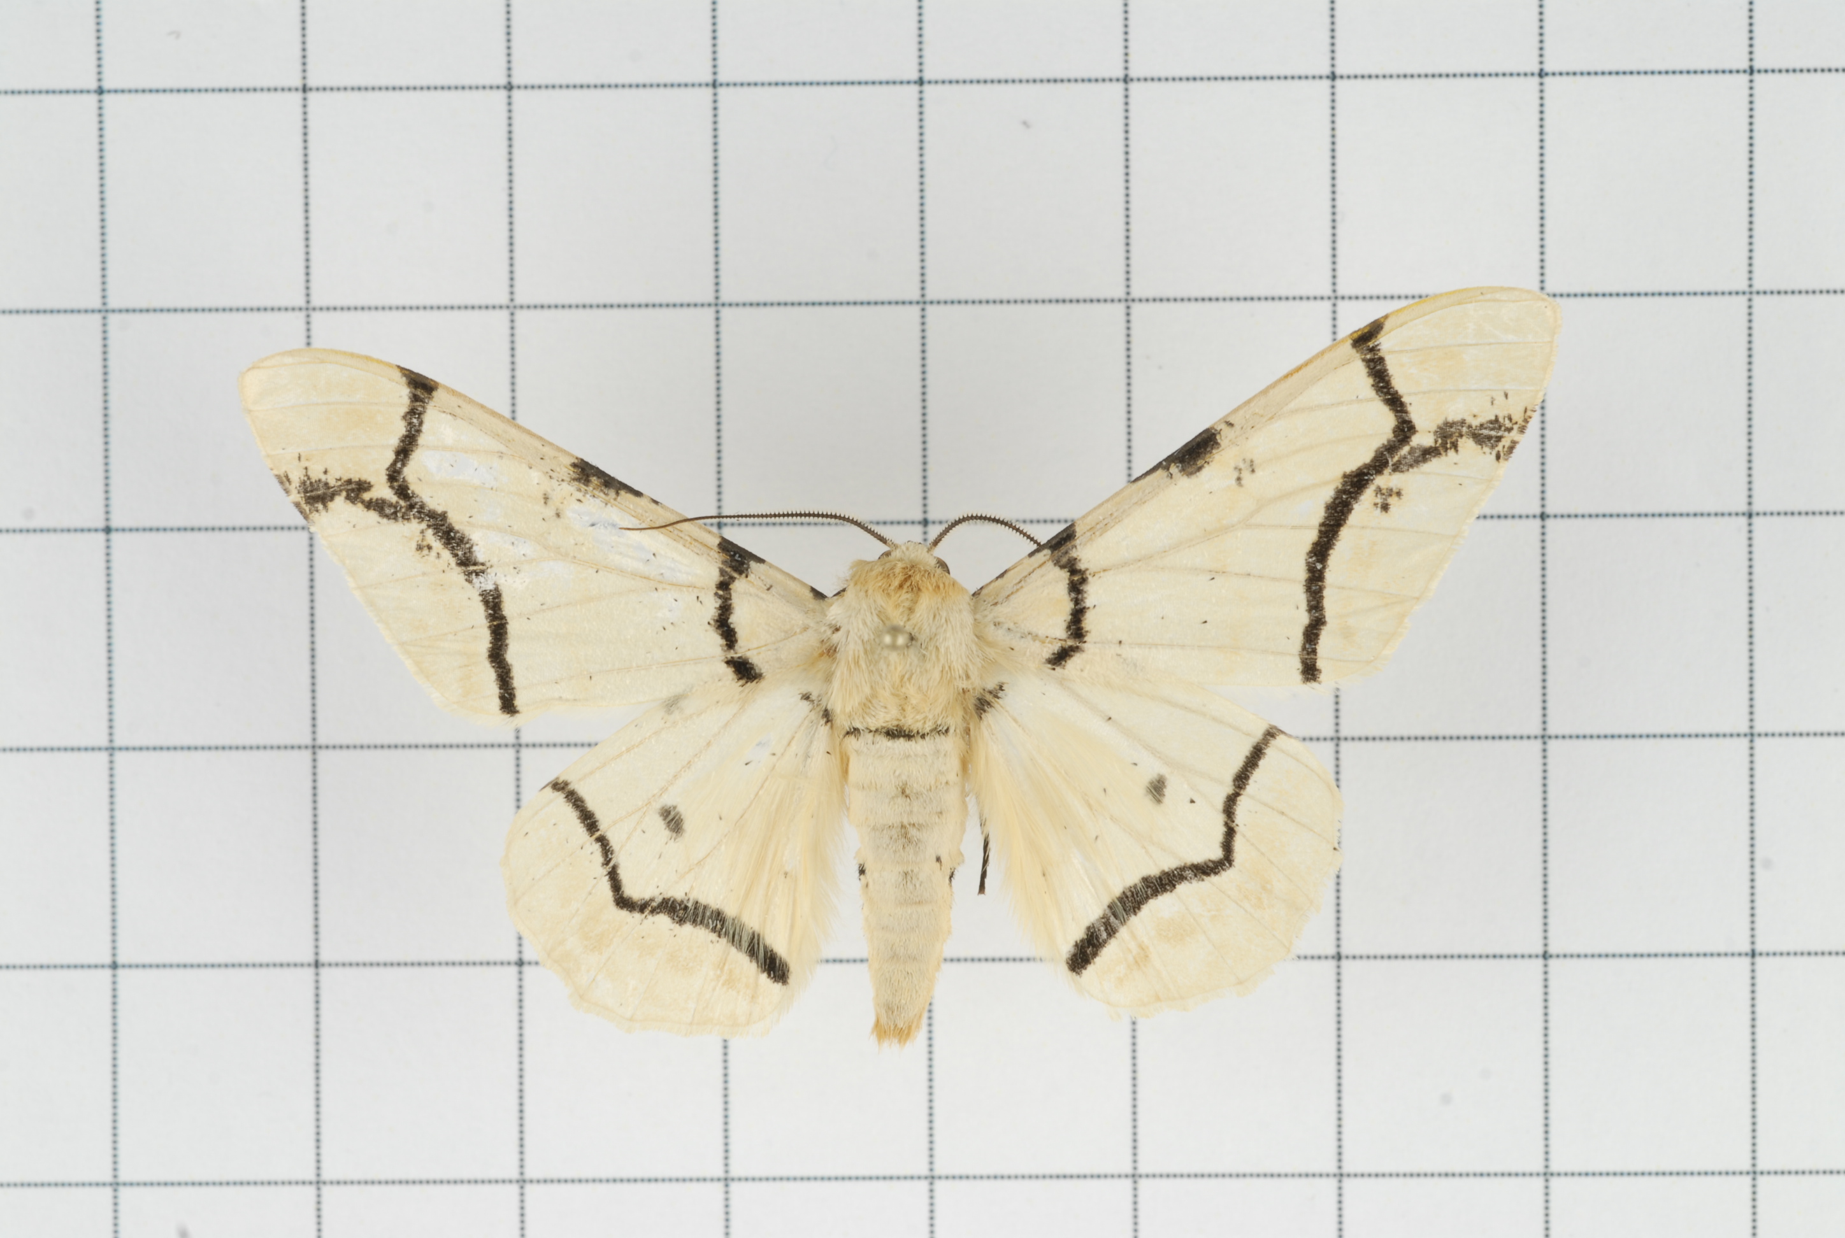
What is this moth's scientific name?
Biston perclara
